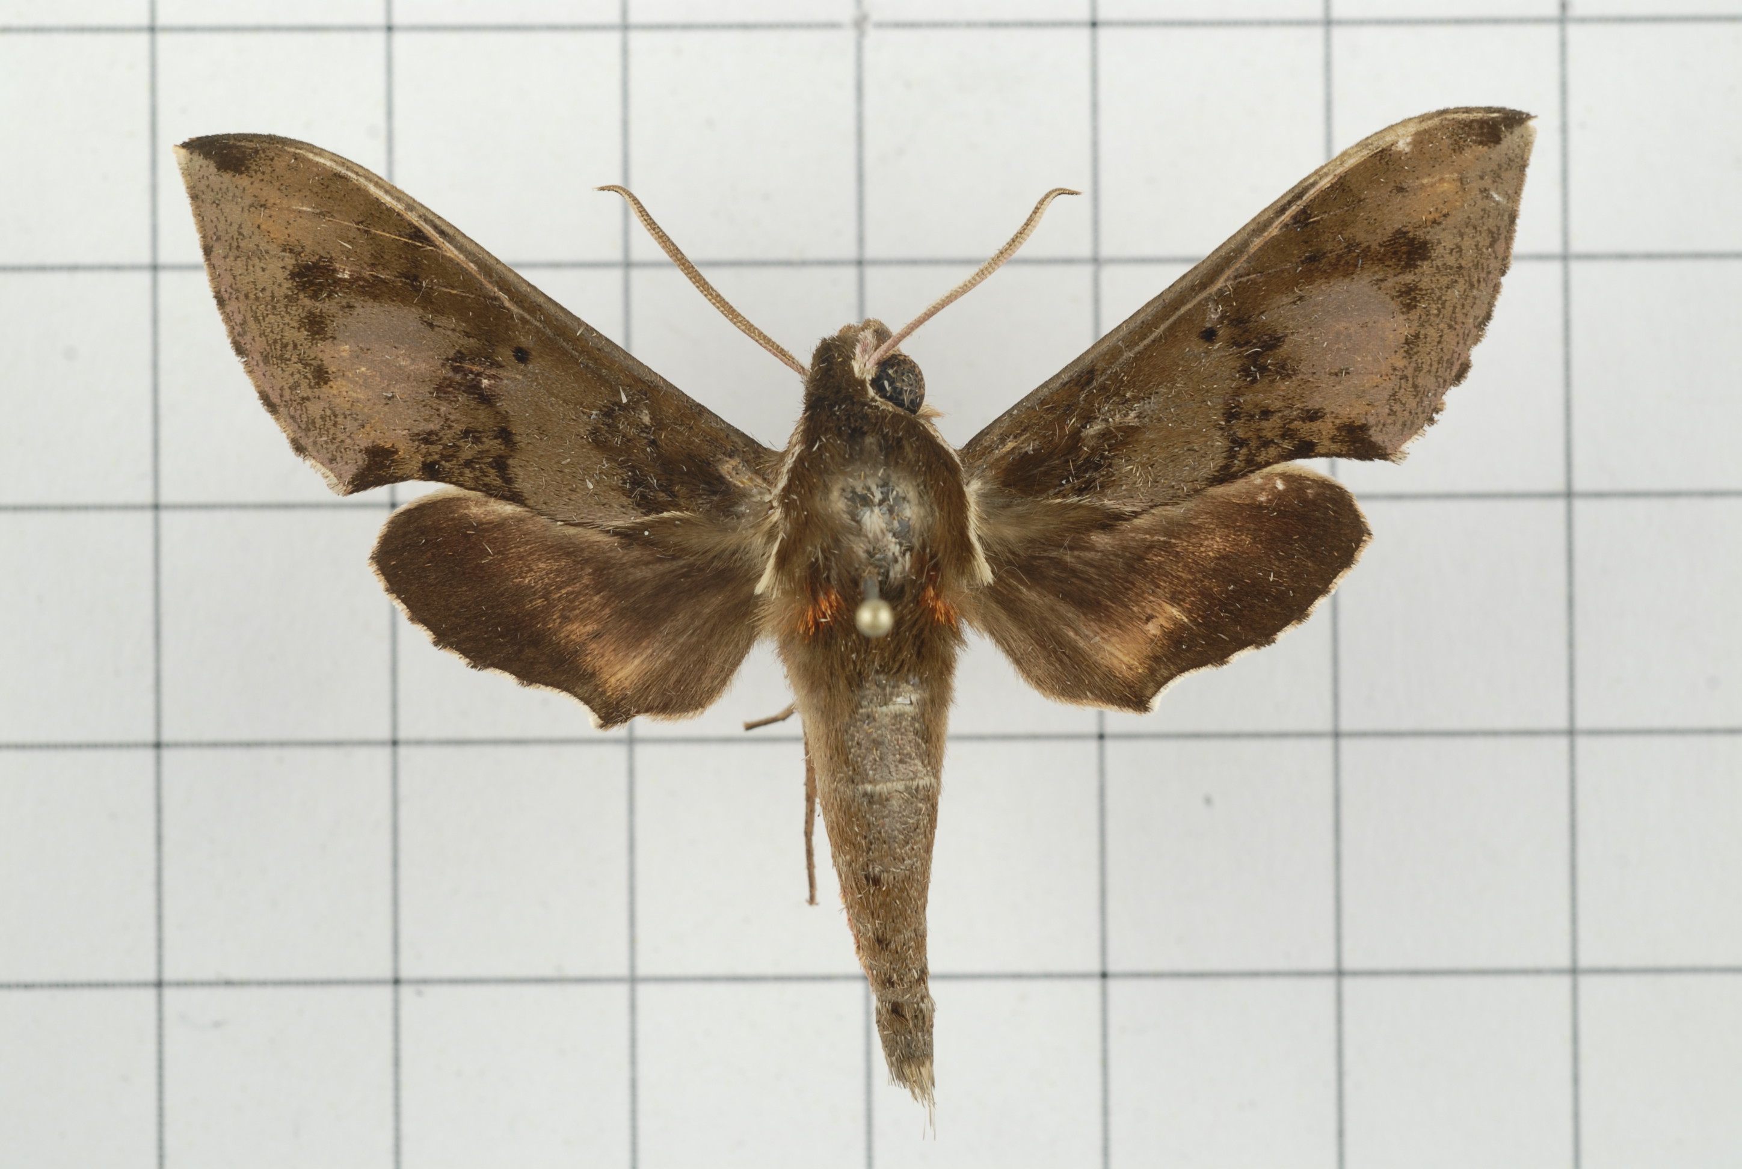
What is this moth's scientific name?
Rhagastis binoculata
